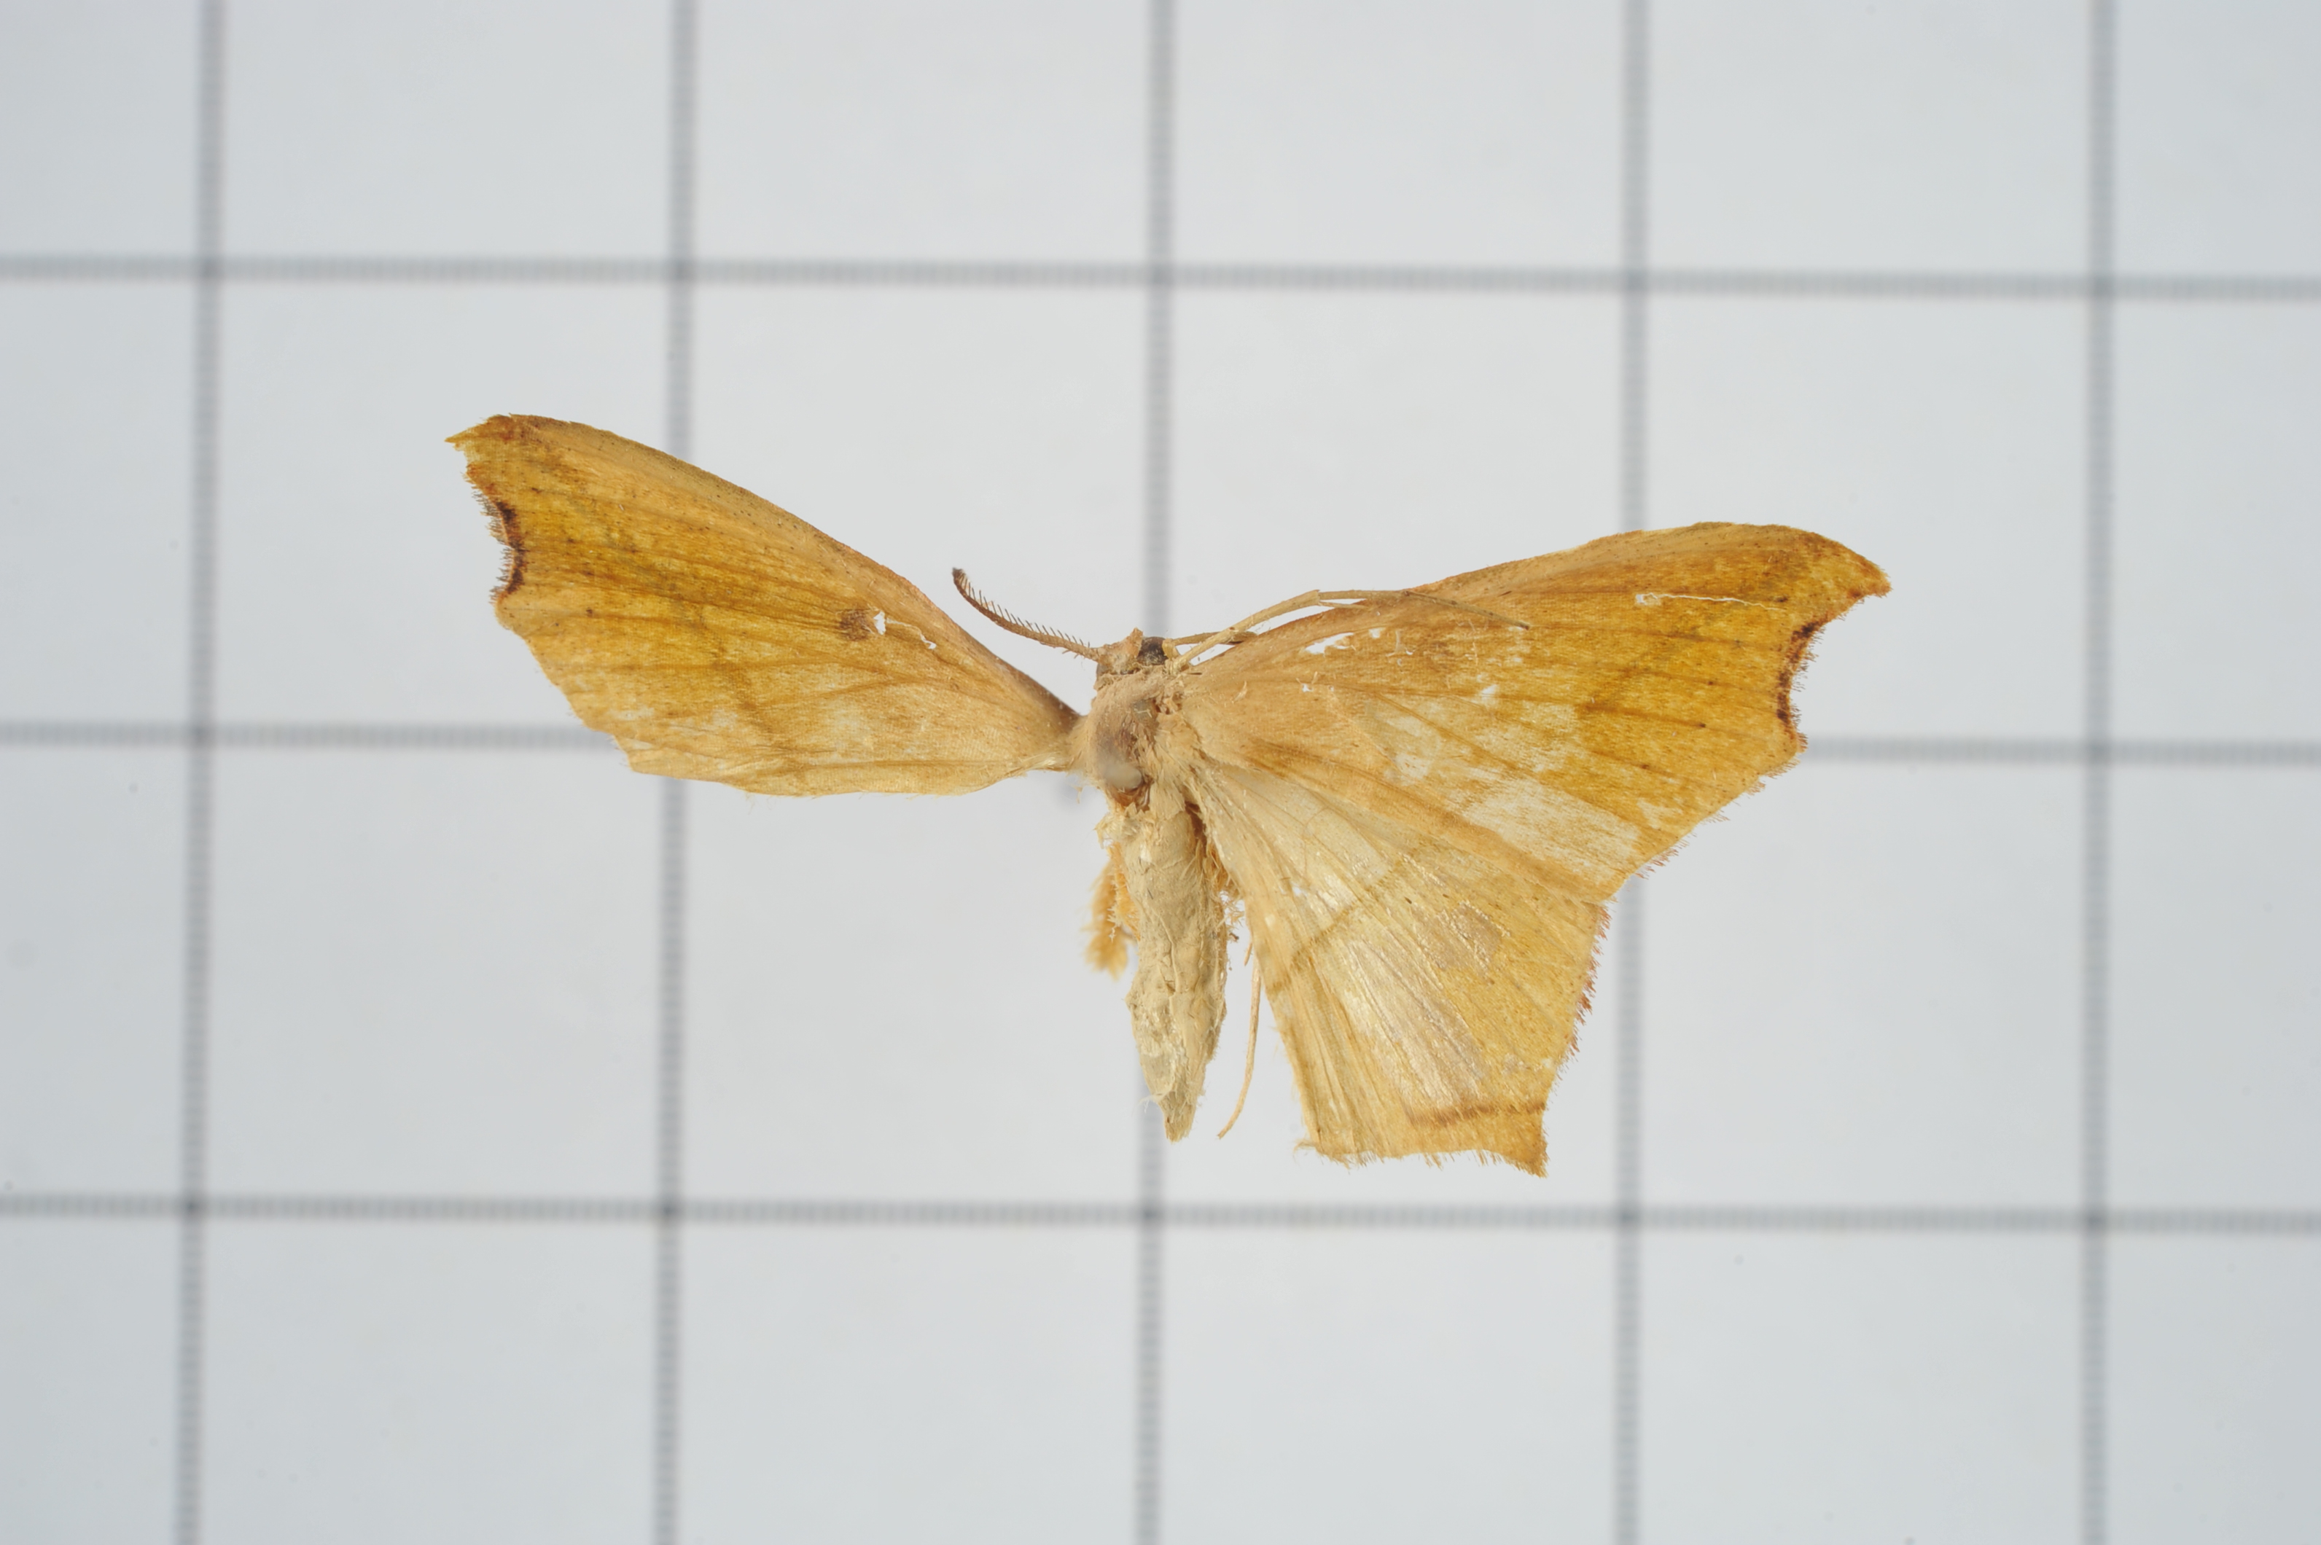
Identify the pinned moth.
Traminda aventiaria
